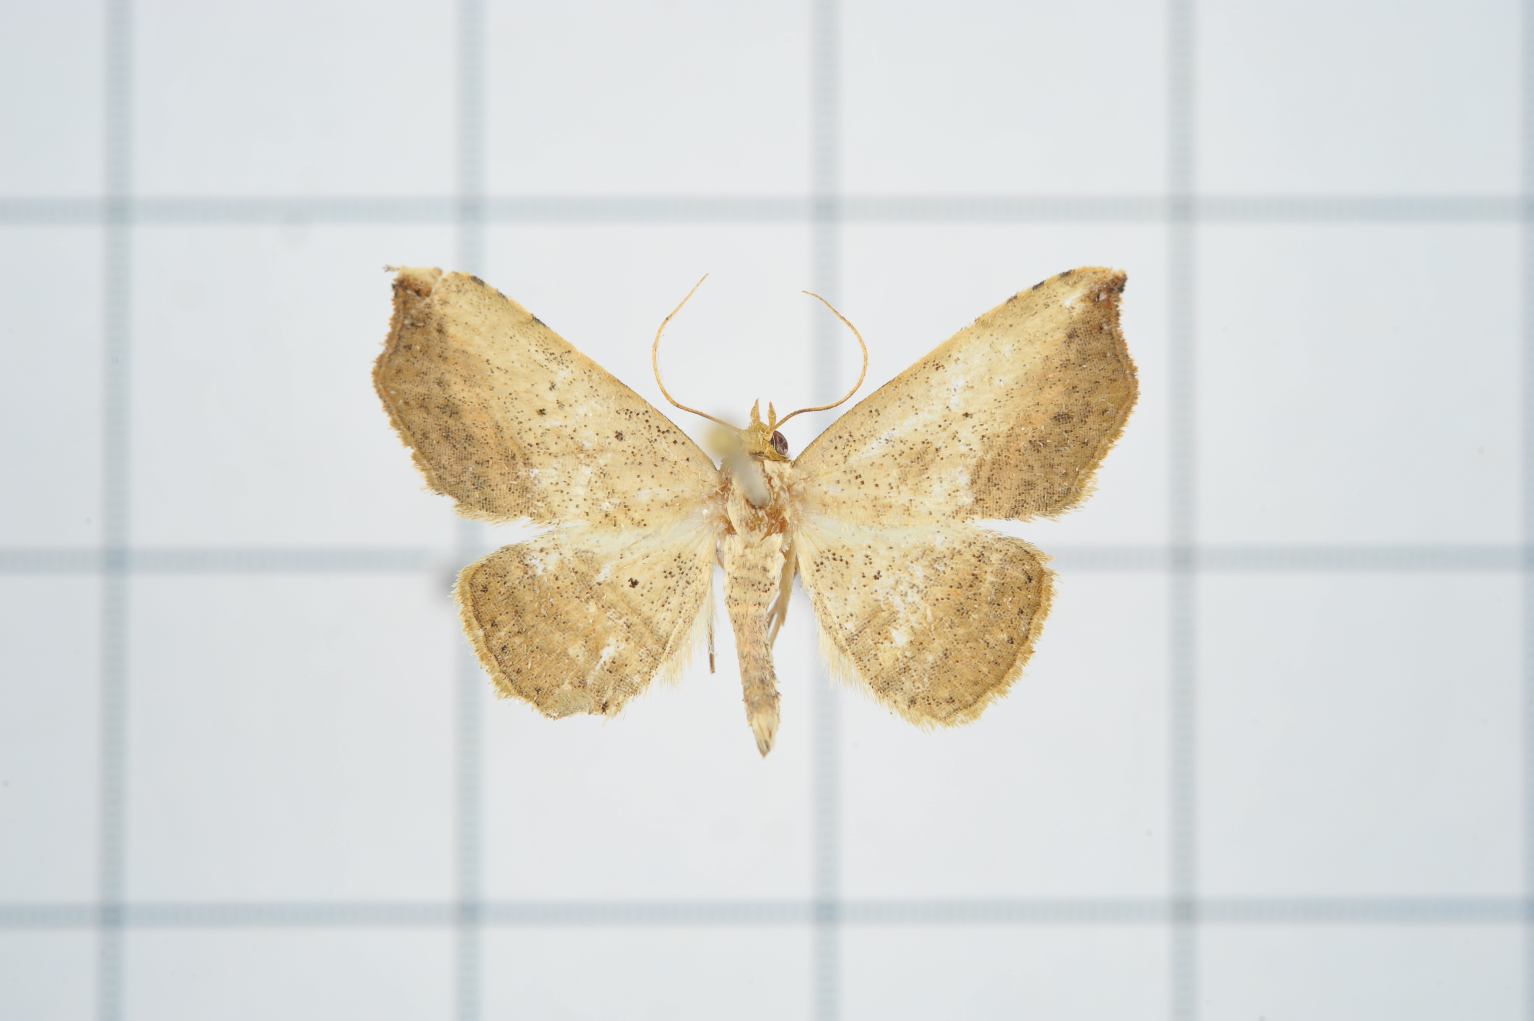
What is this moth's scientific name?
Corgatha atrifalcis
